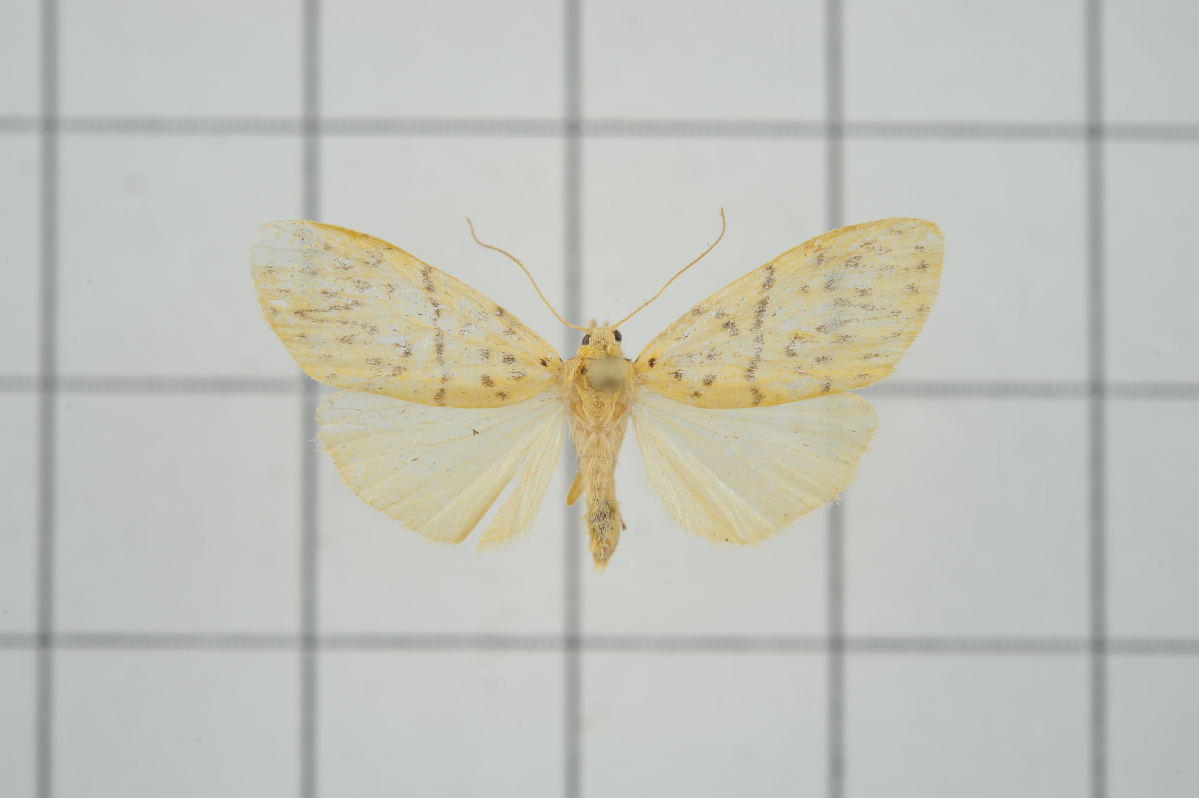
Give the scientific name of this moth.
Huangilene alikangiae alikangiae
